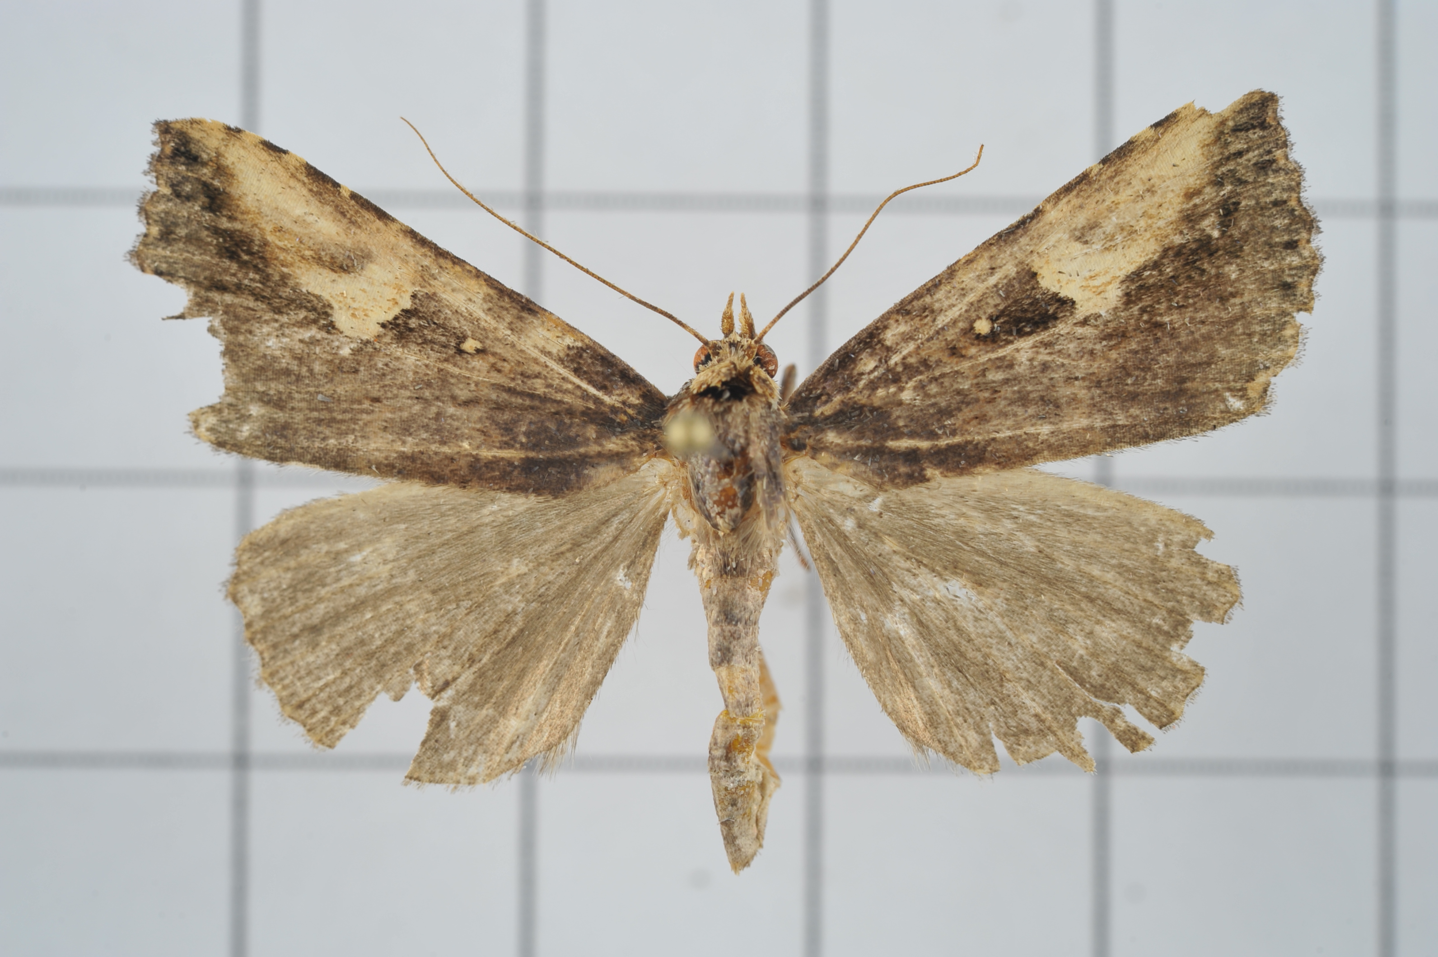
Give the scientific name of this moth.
Pseudosphetta moorei
